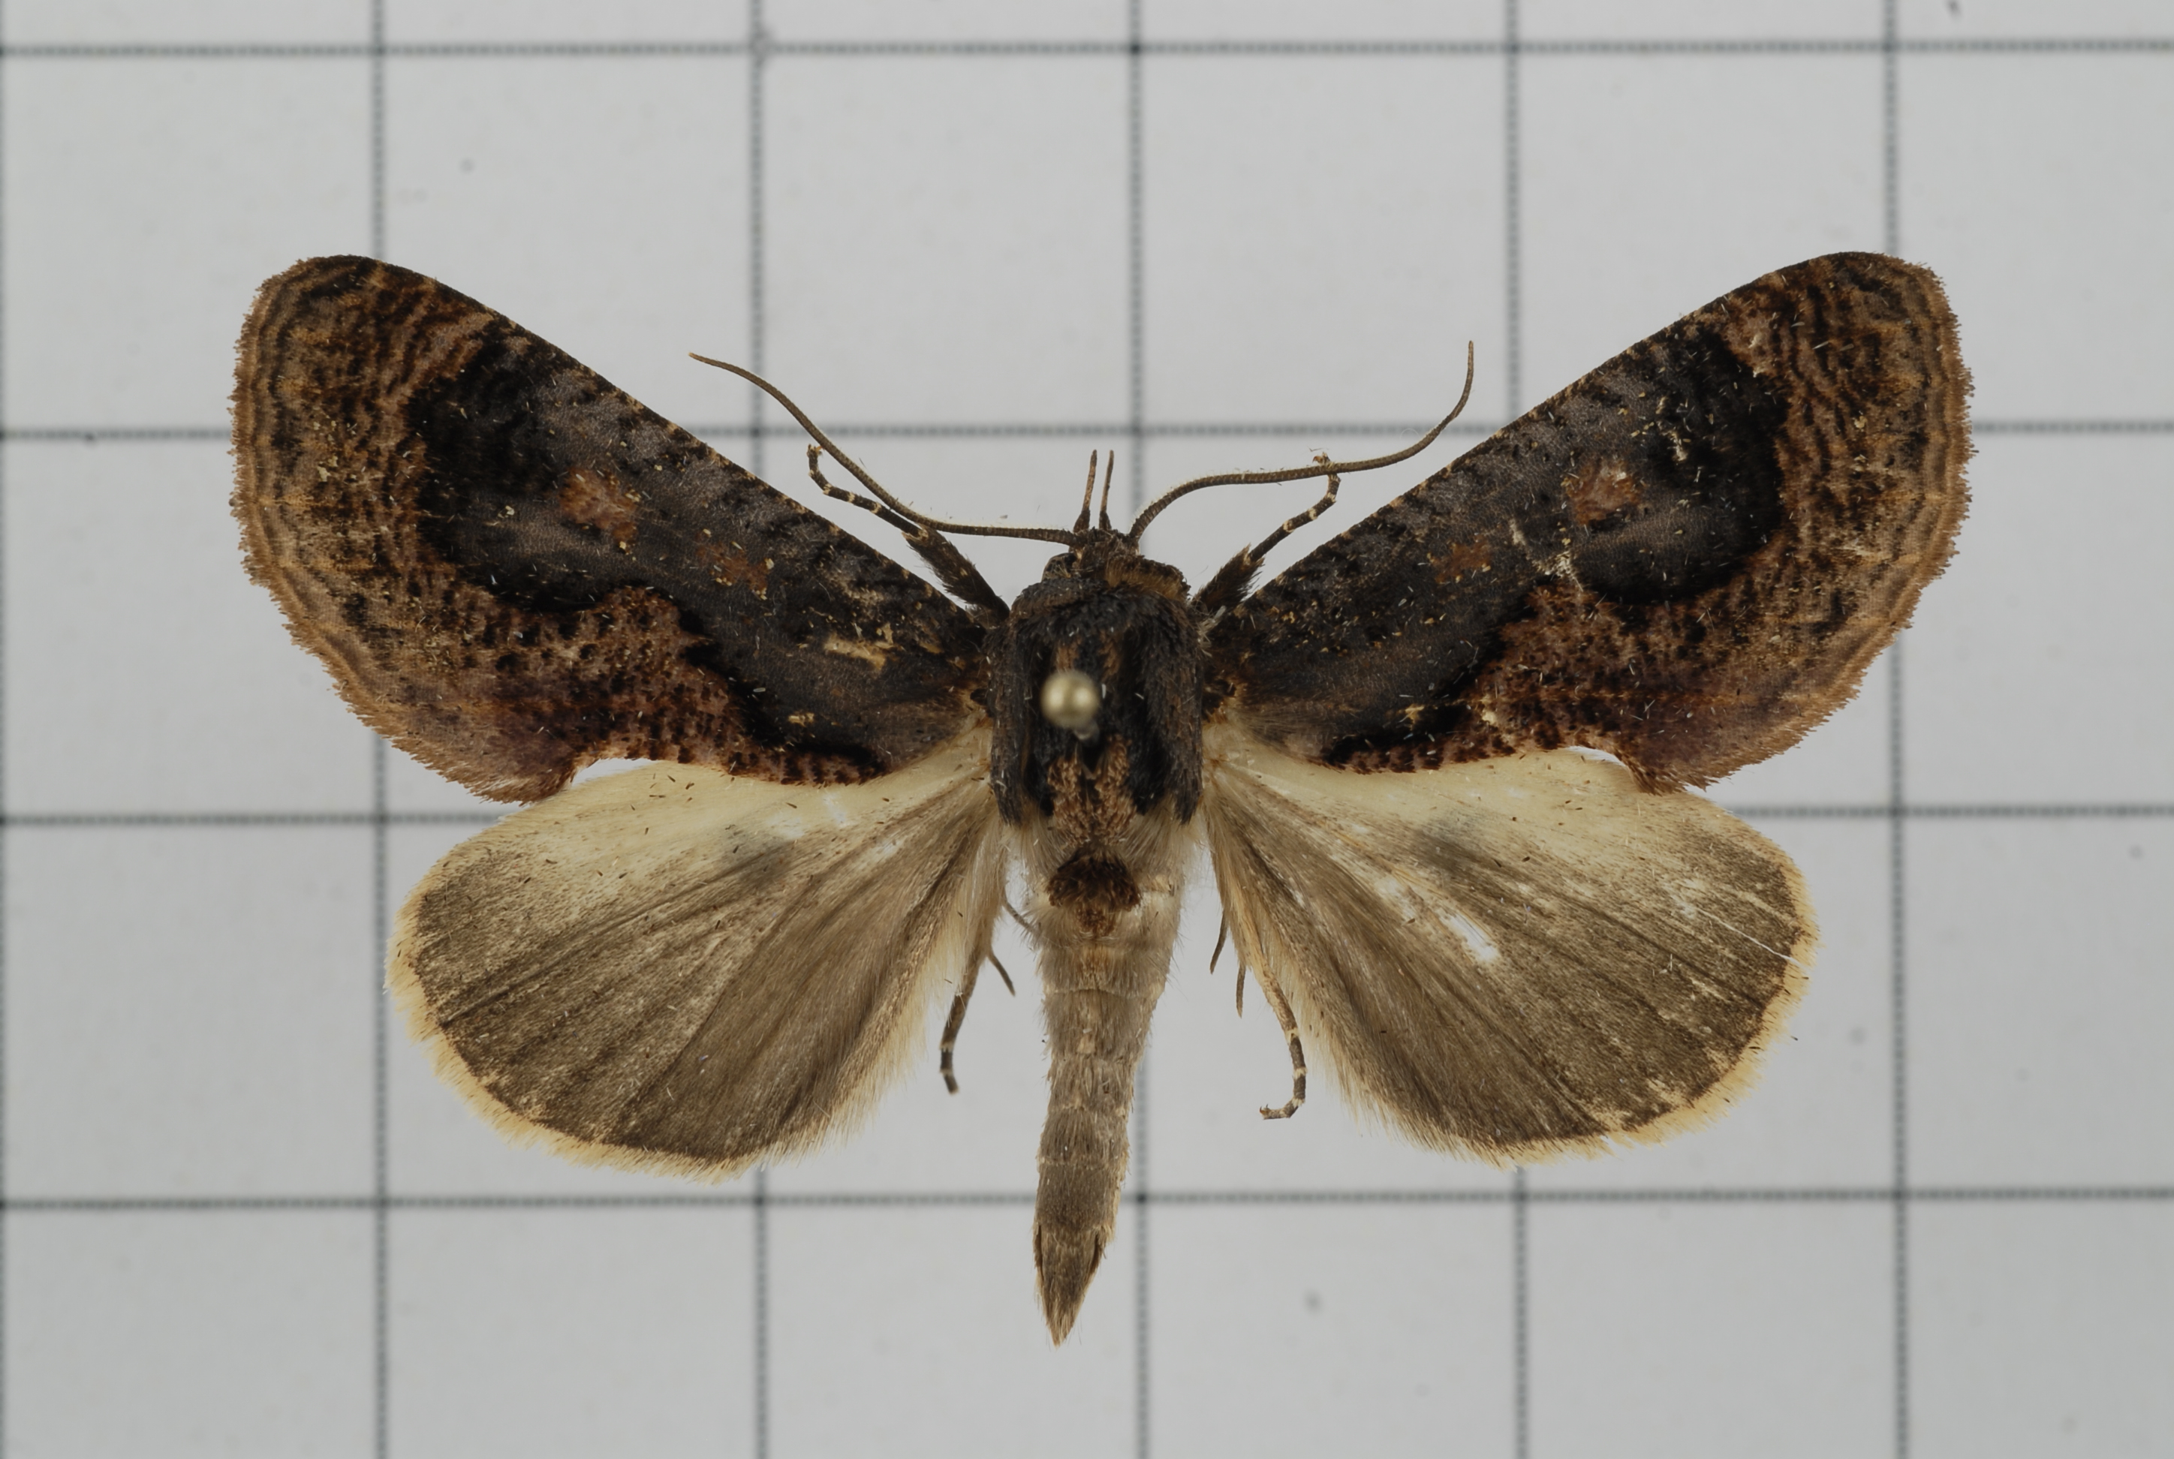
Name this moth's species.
Batracharta divisa
